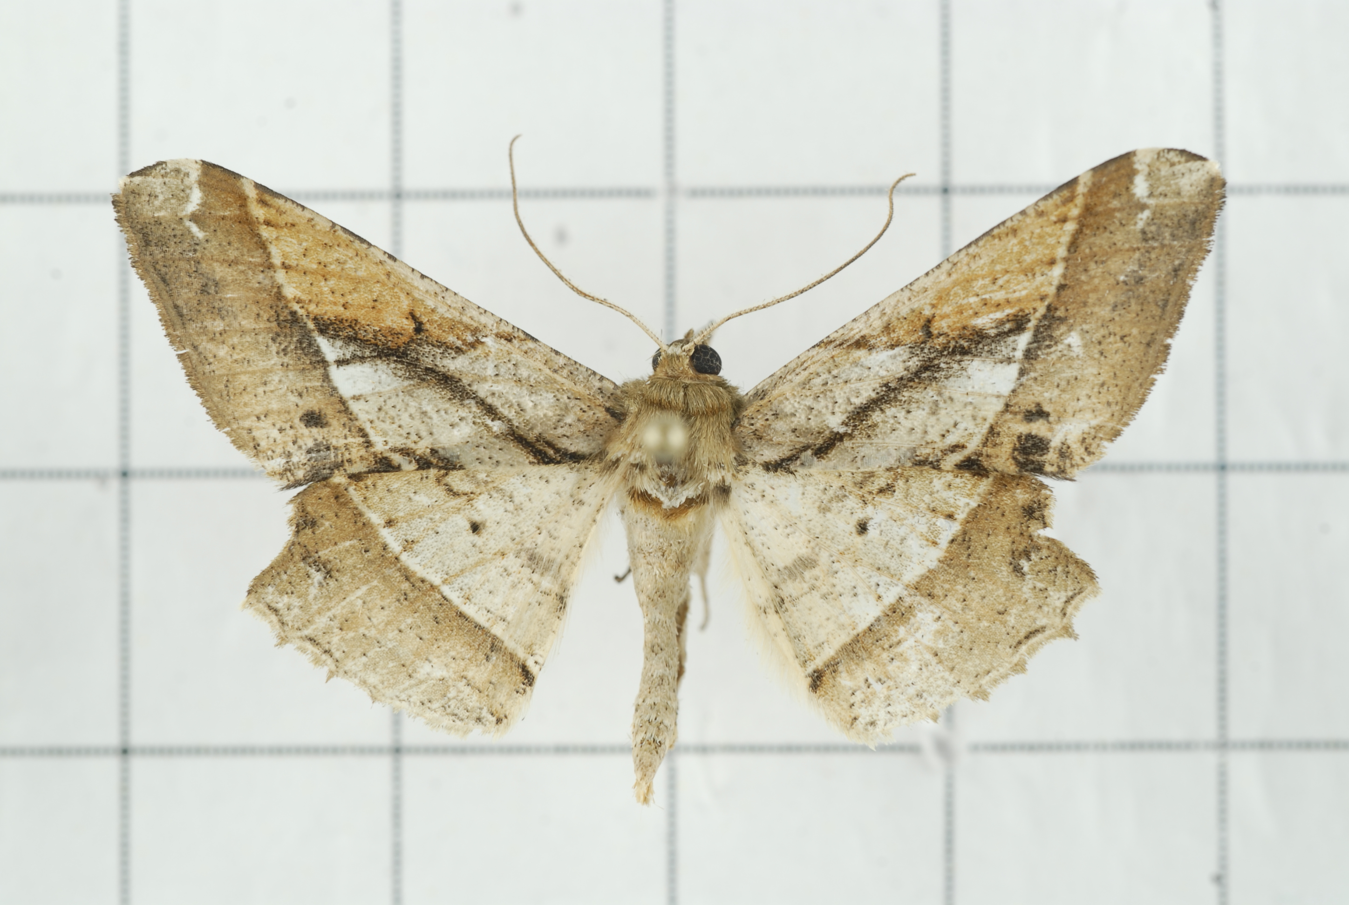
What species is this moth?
Krananda latimarginaria
